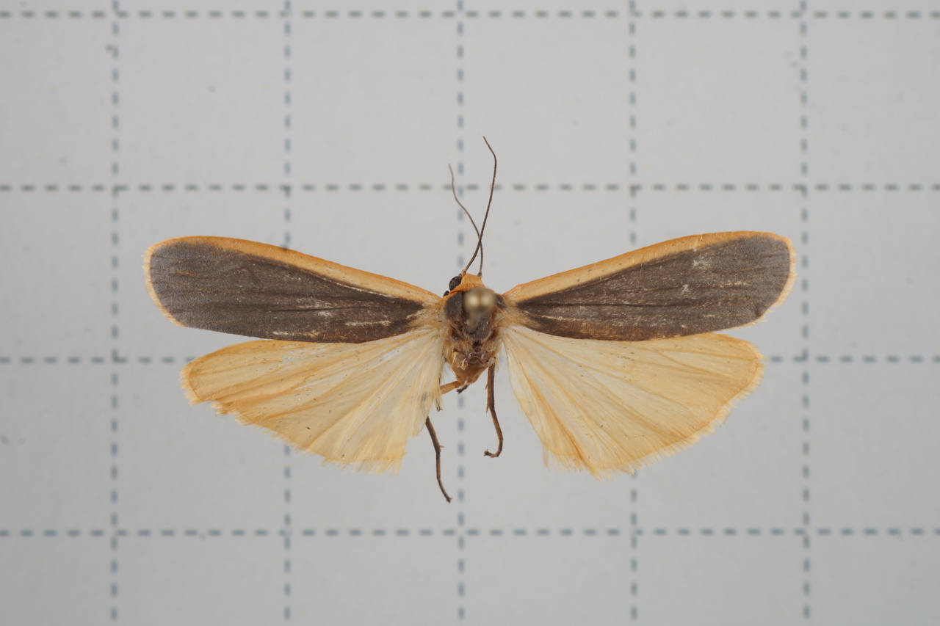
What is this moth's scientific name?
Brunia antica
